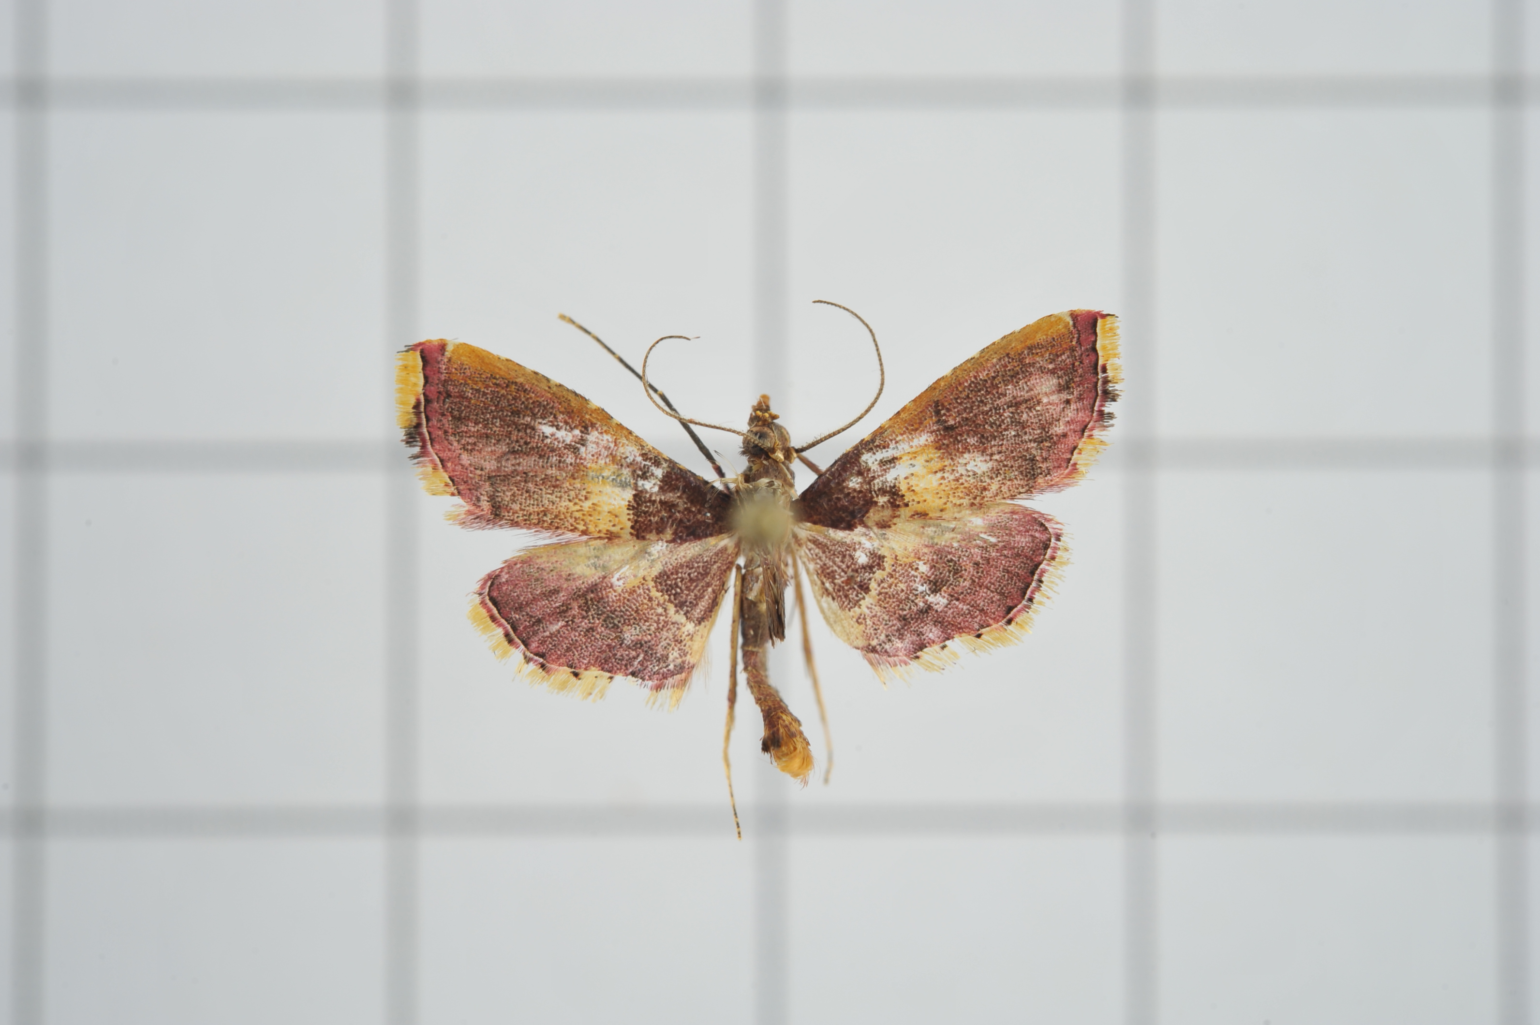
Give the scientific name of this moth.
Endotricha olivacealis
